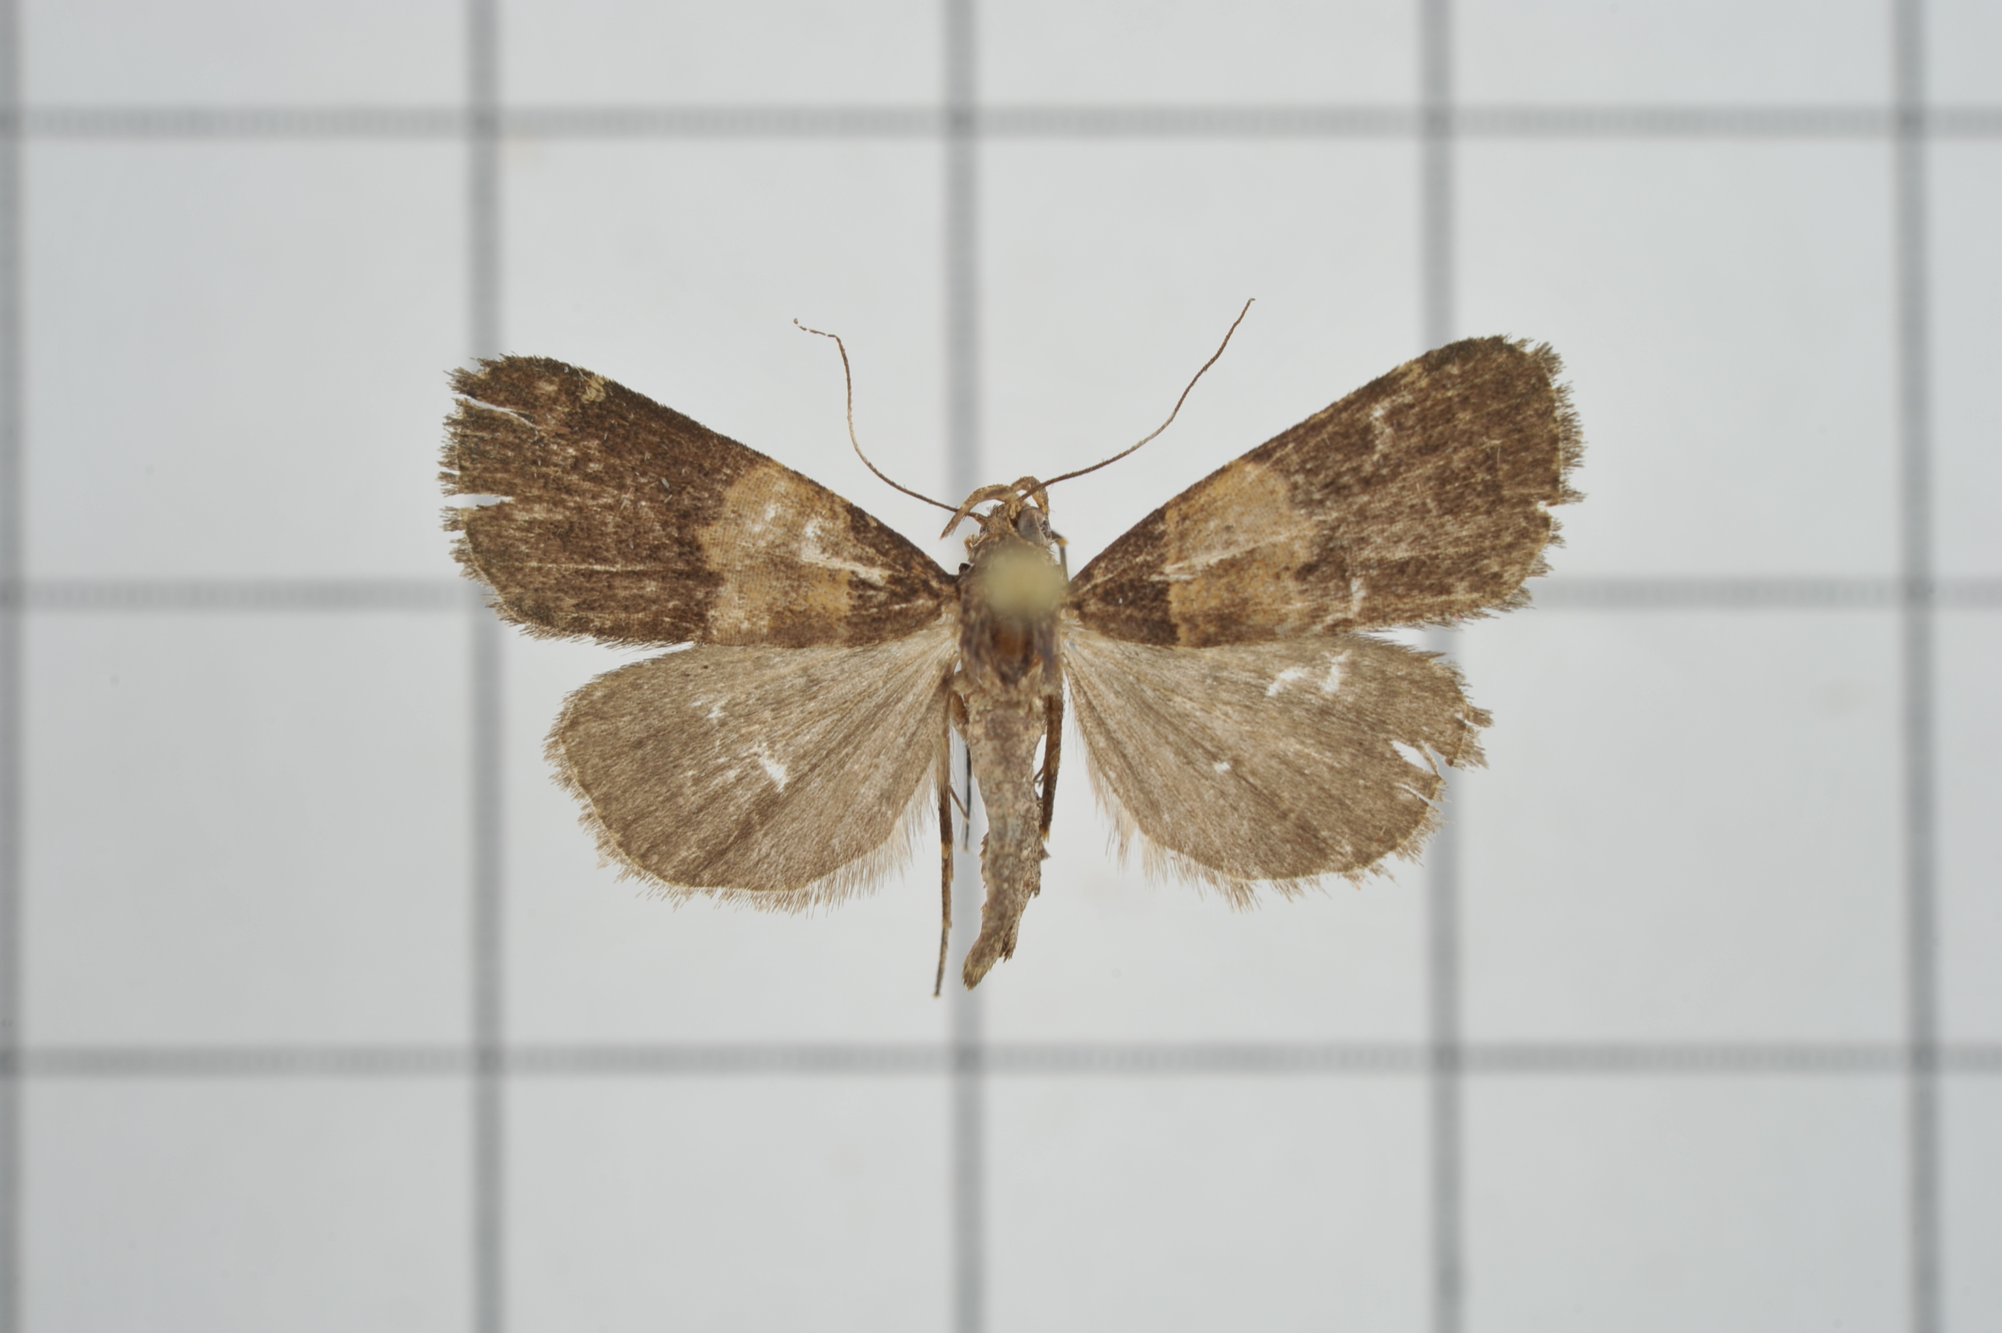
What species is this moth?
Hydrillodes nilgirialis
